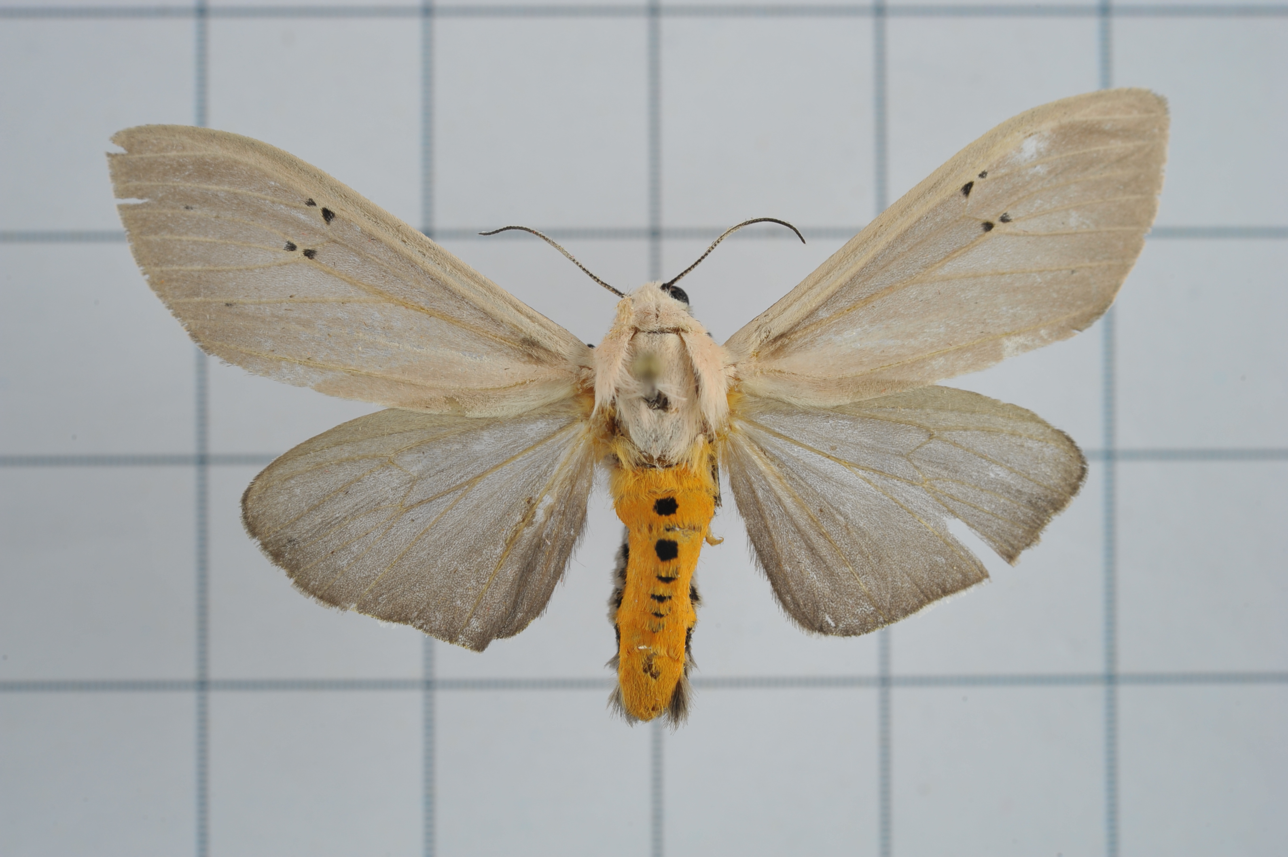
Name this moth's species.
Creatonotos transiens koni
